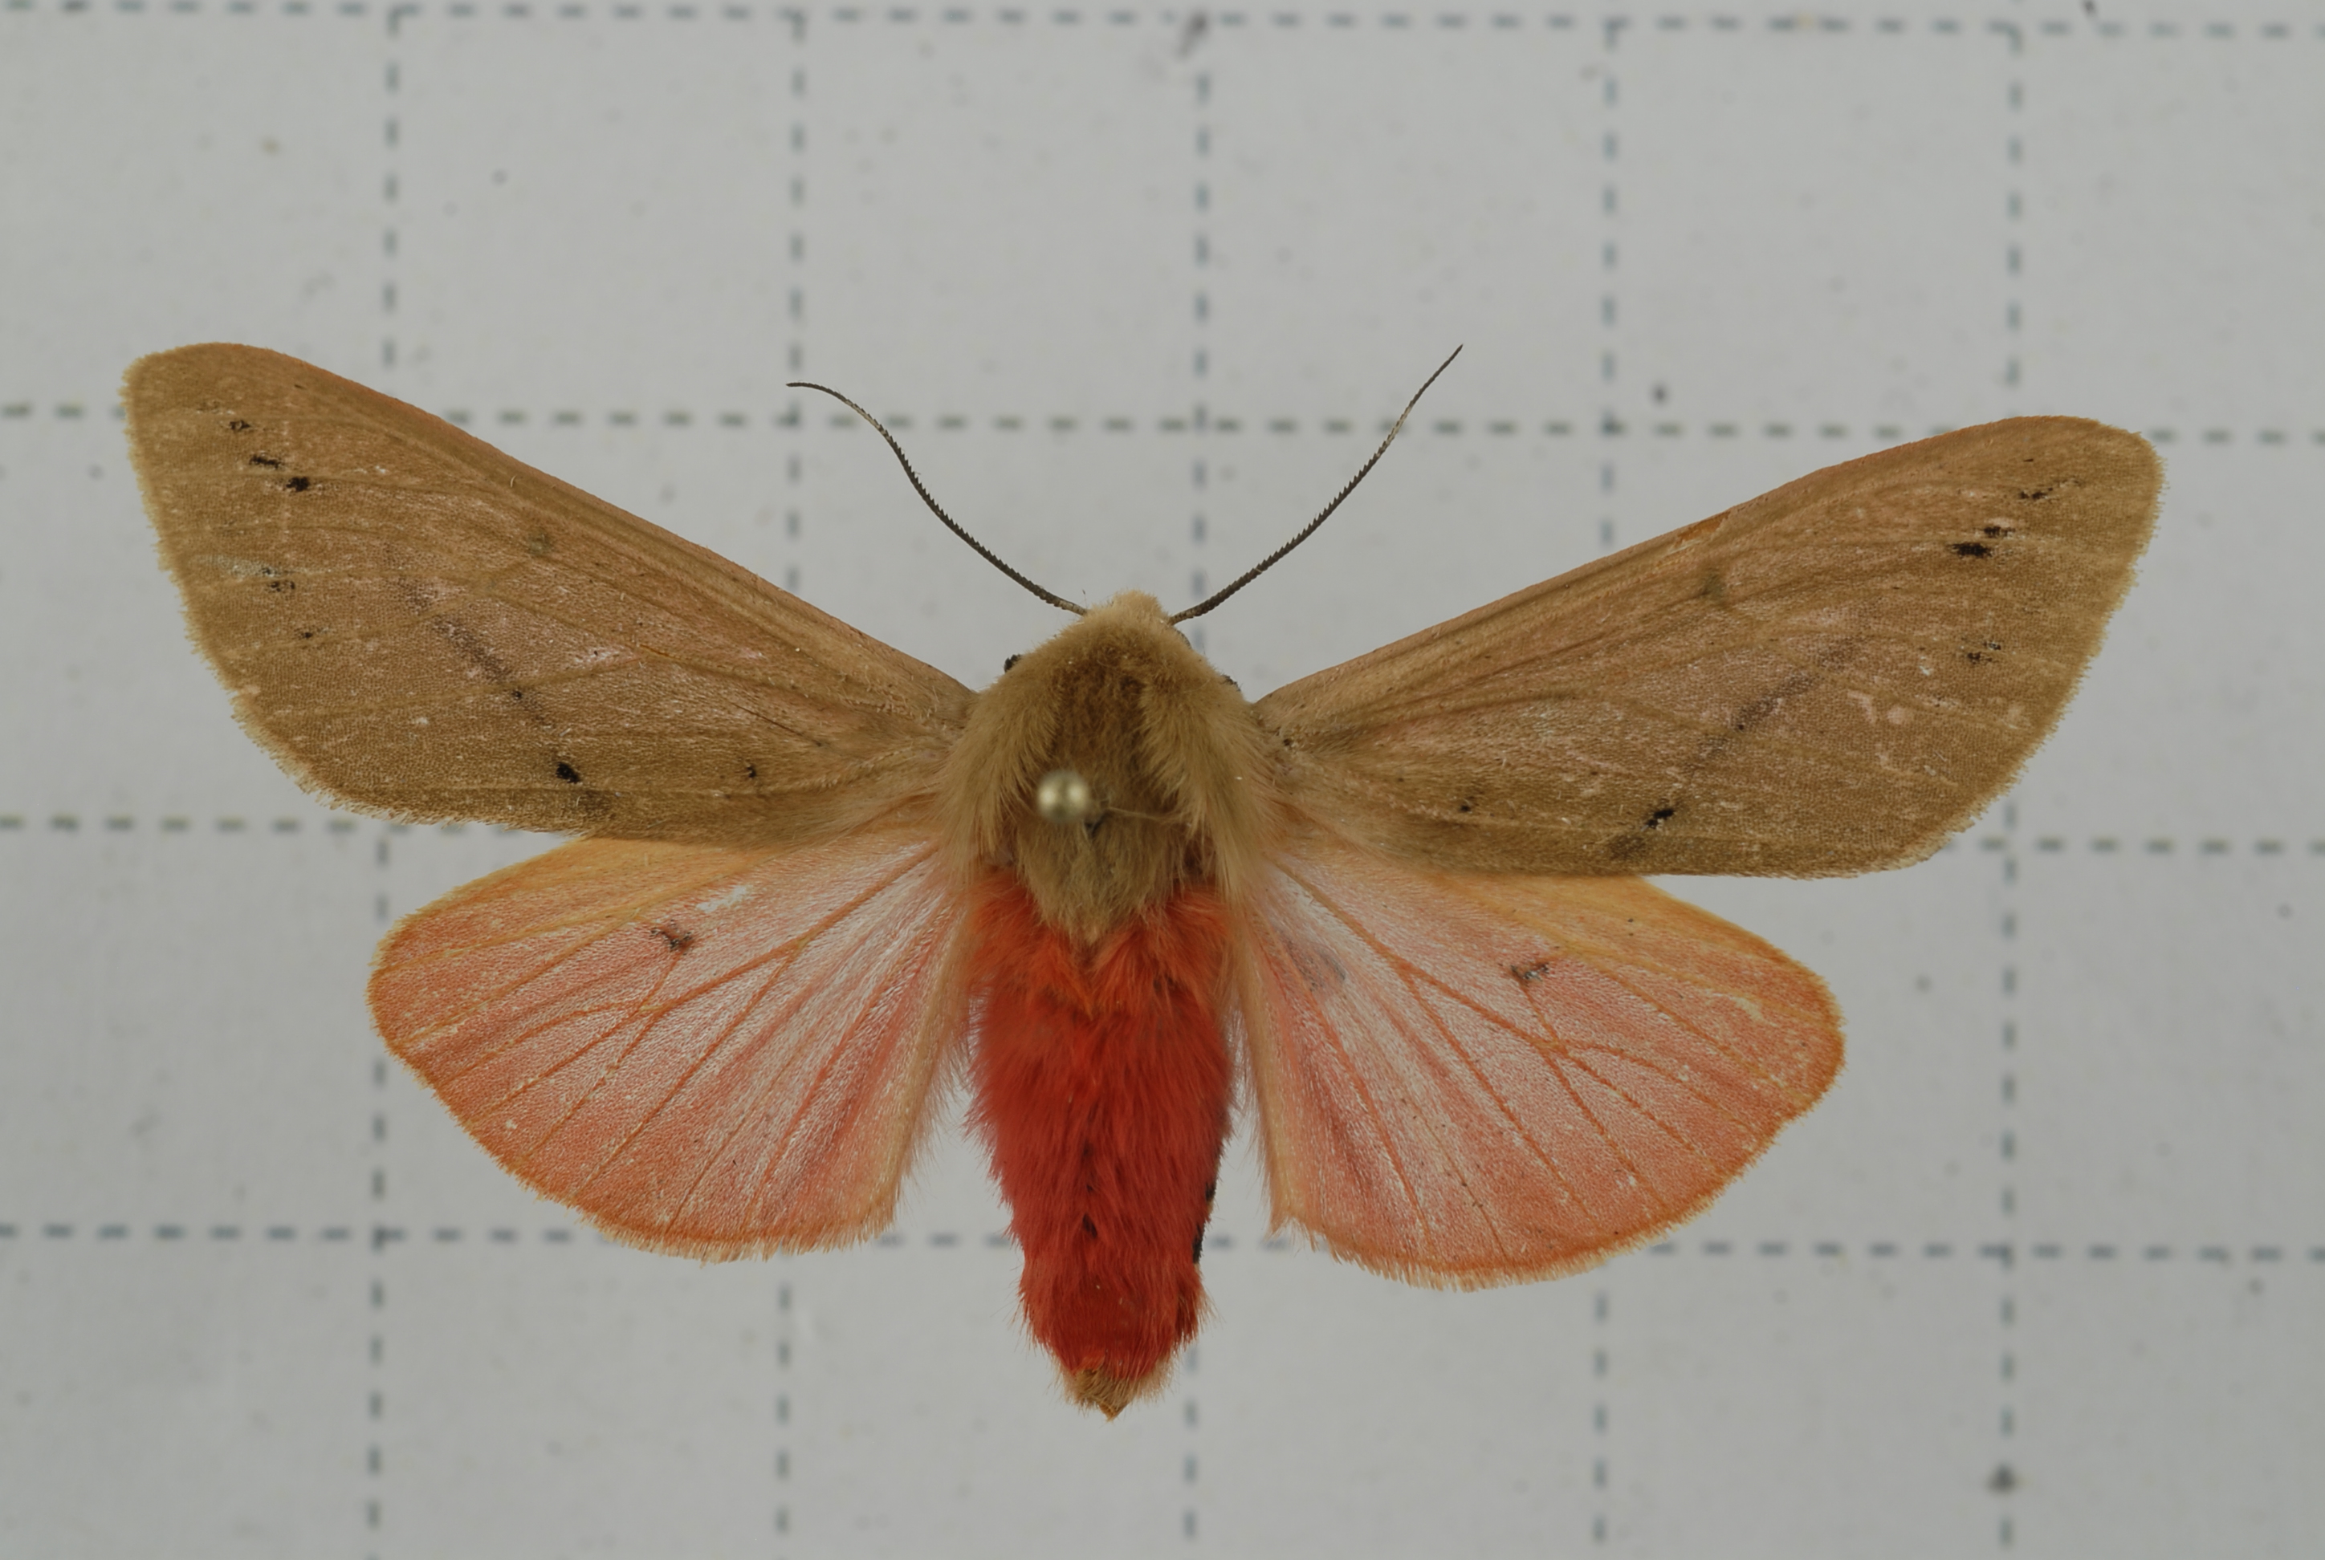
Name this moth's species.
Spilarctia wilemani
